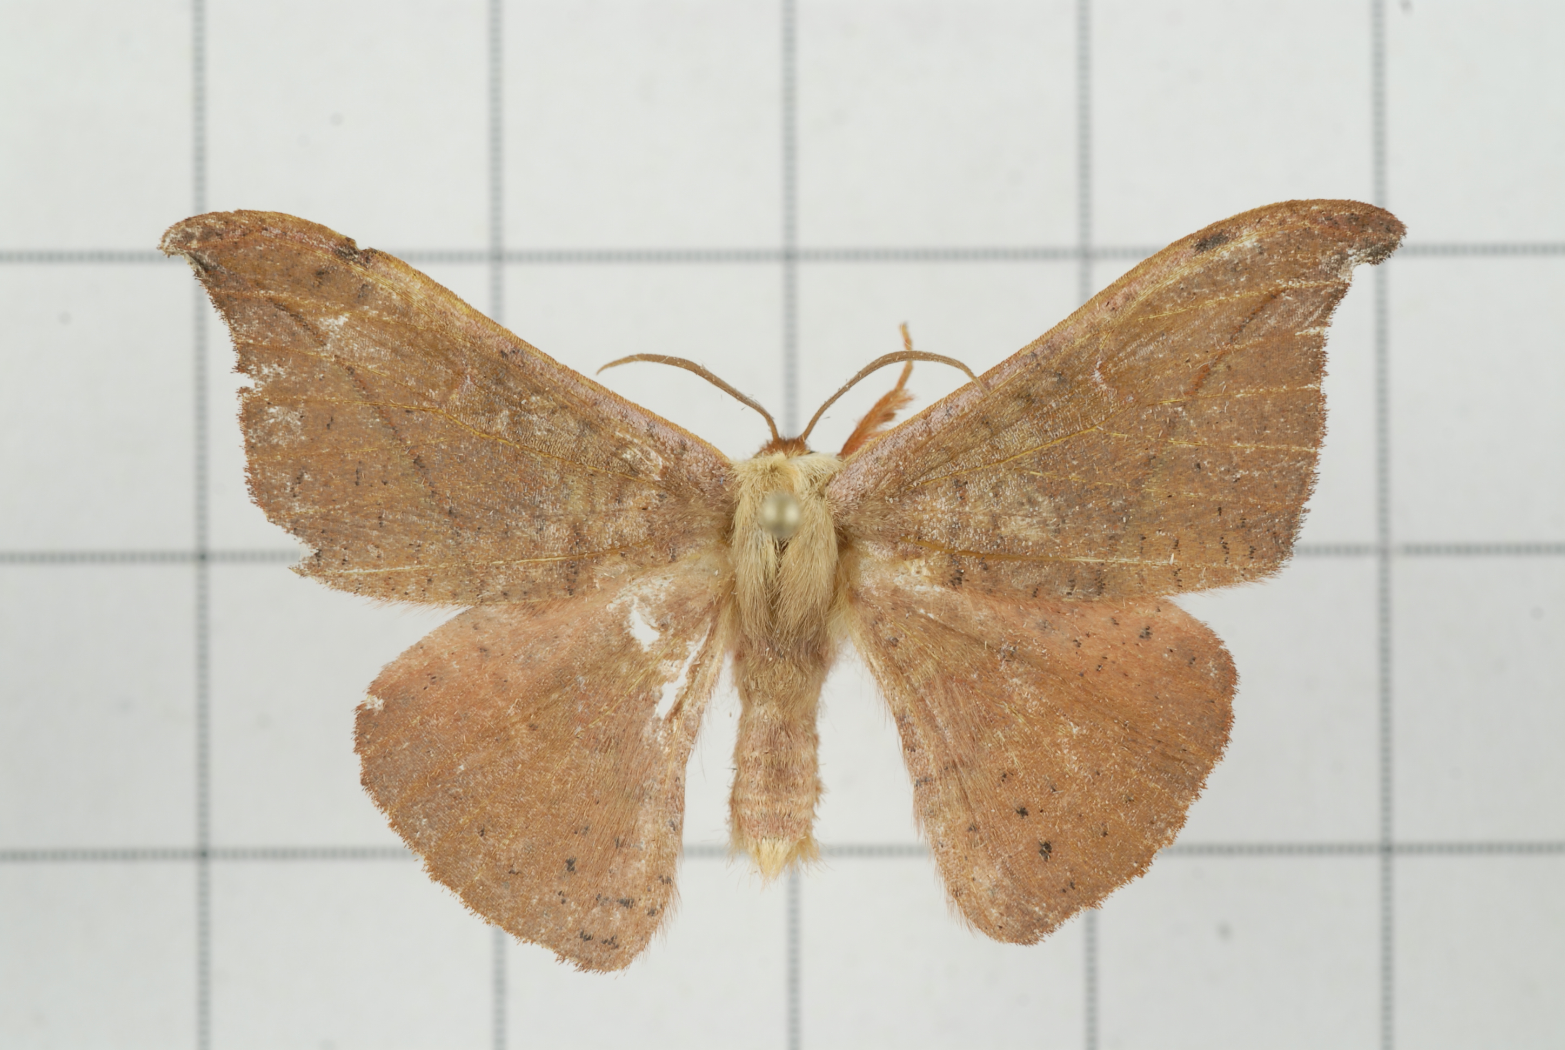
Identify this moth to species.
Oreta extensa
